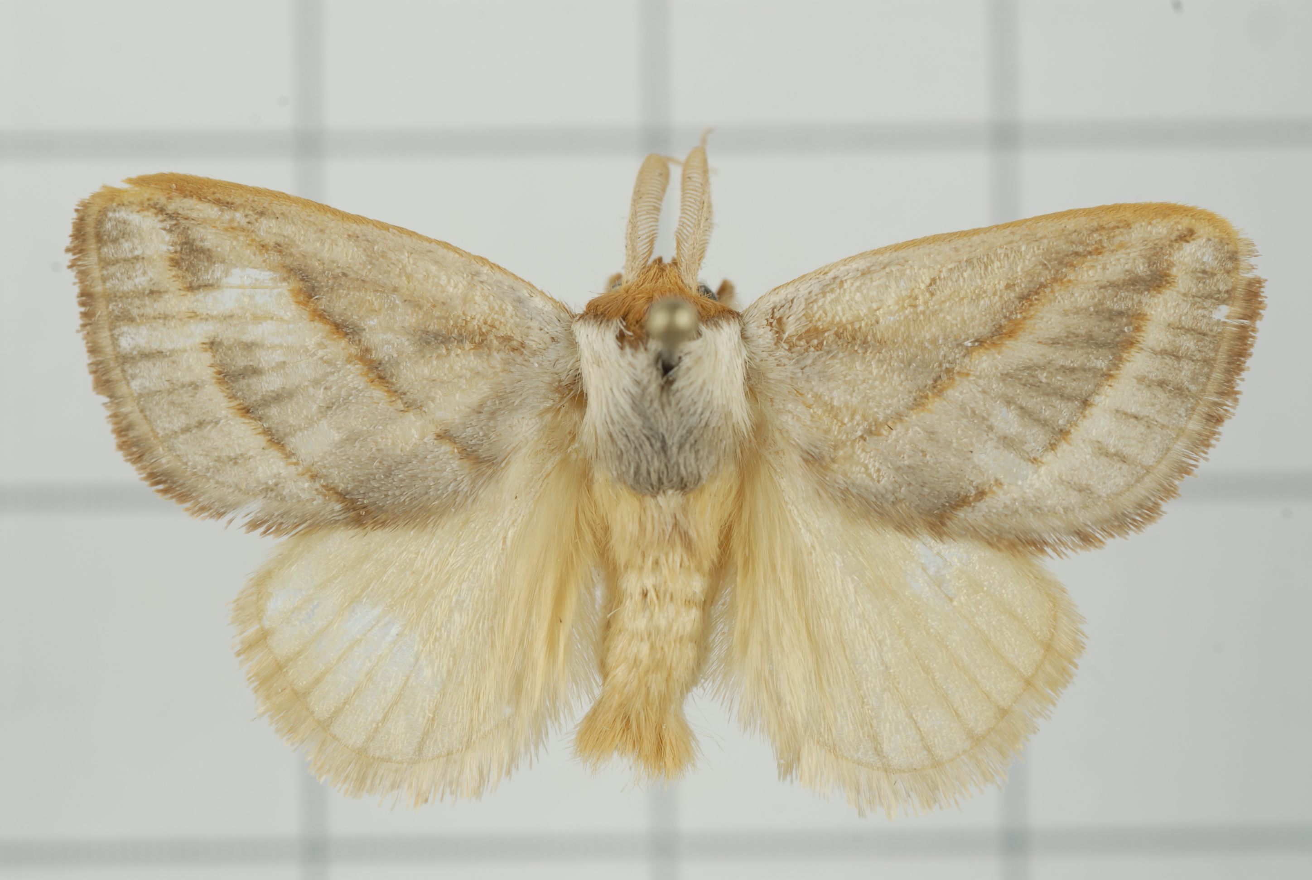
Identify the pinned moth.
Cania heppneri
